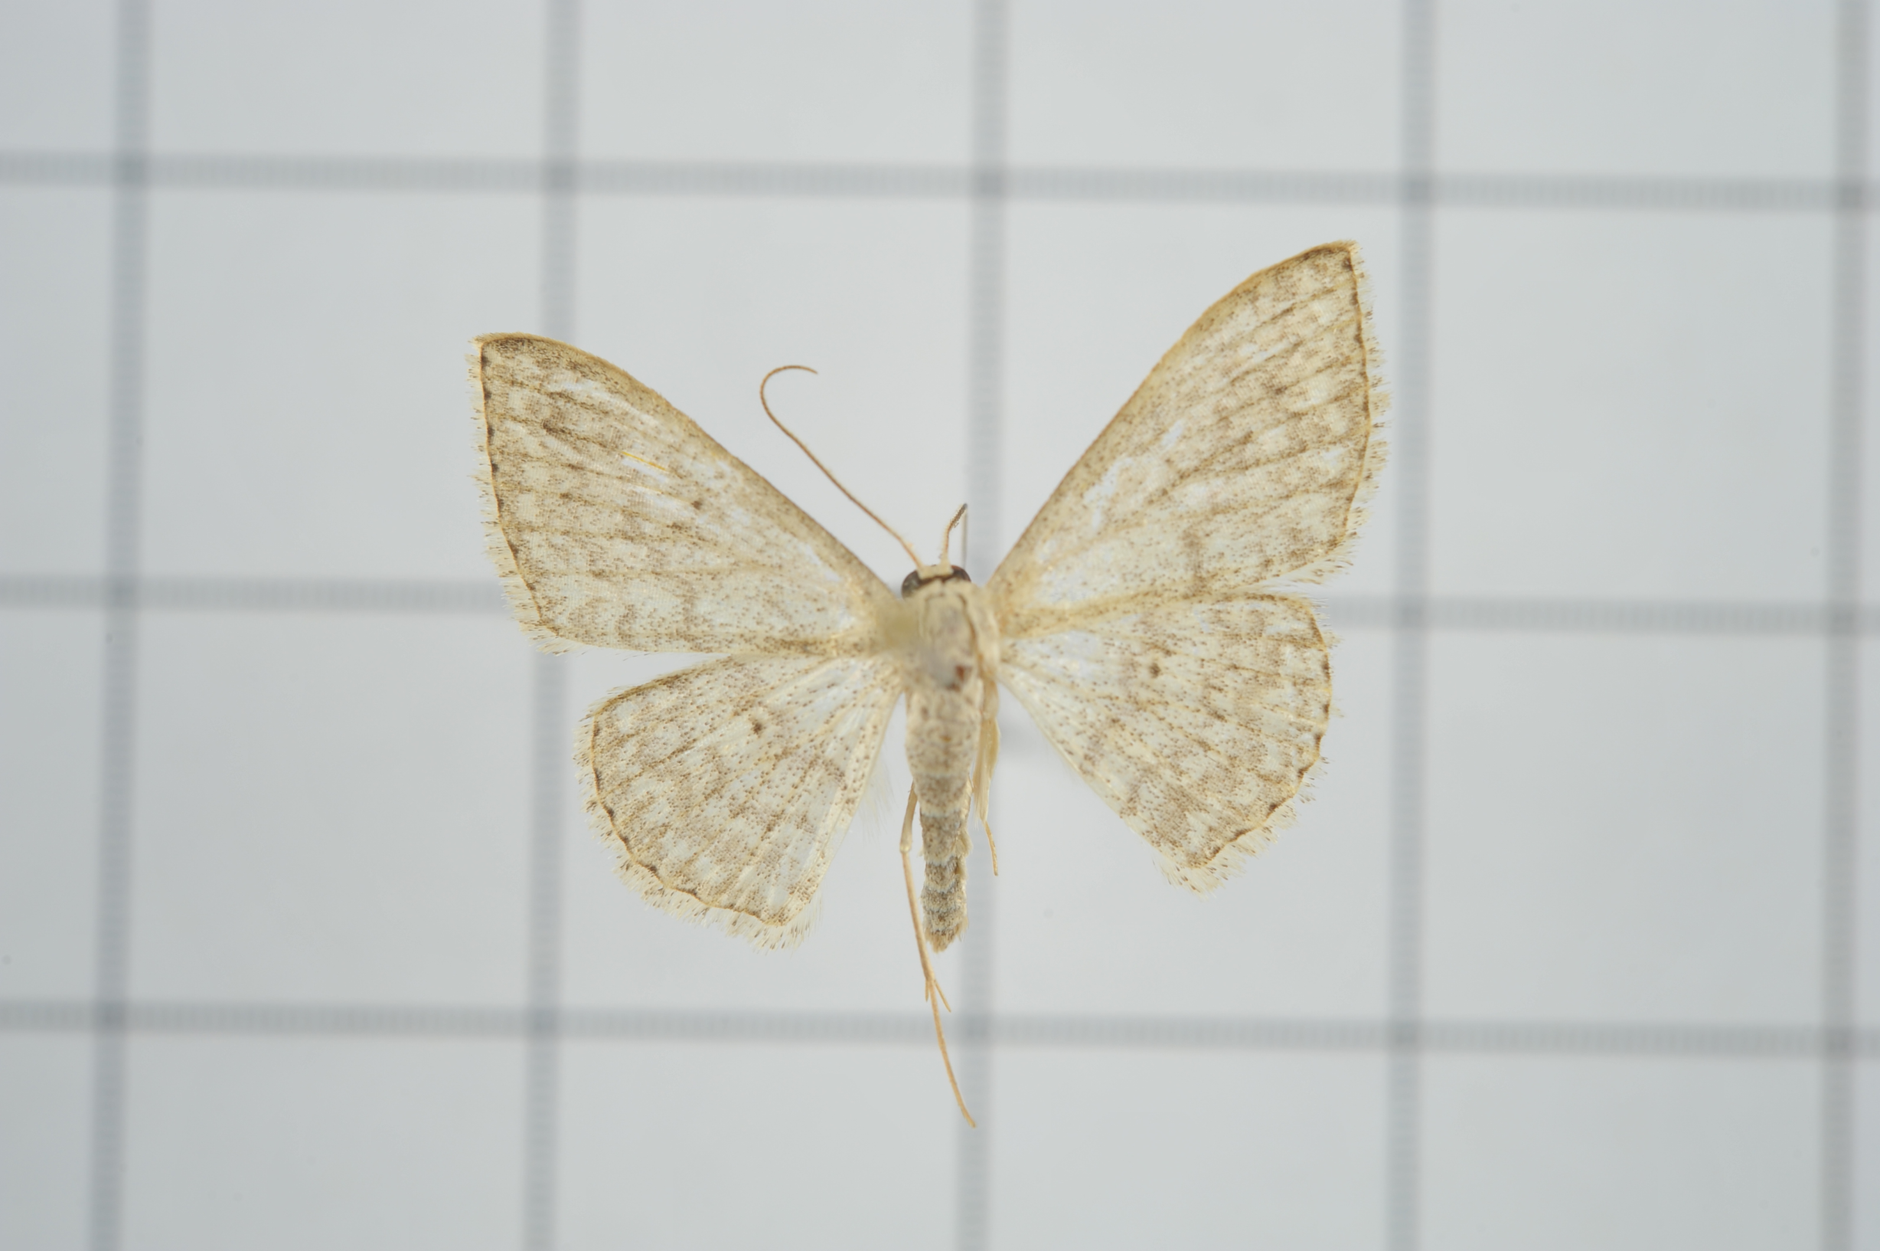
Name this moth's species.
Scopula actuaria actuaria
